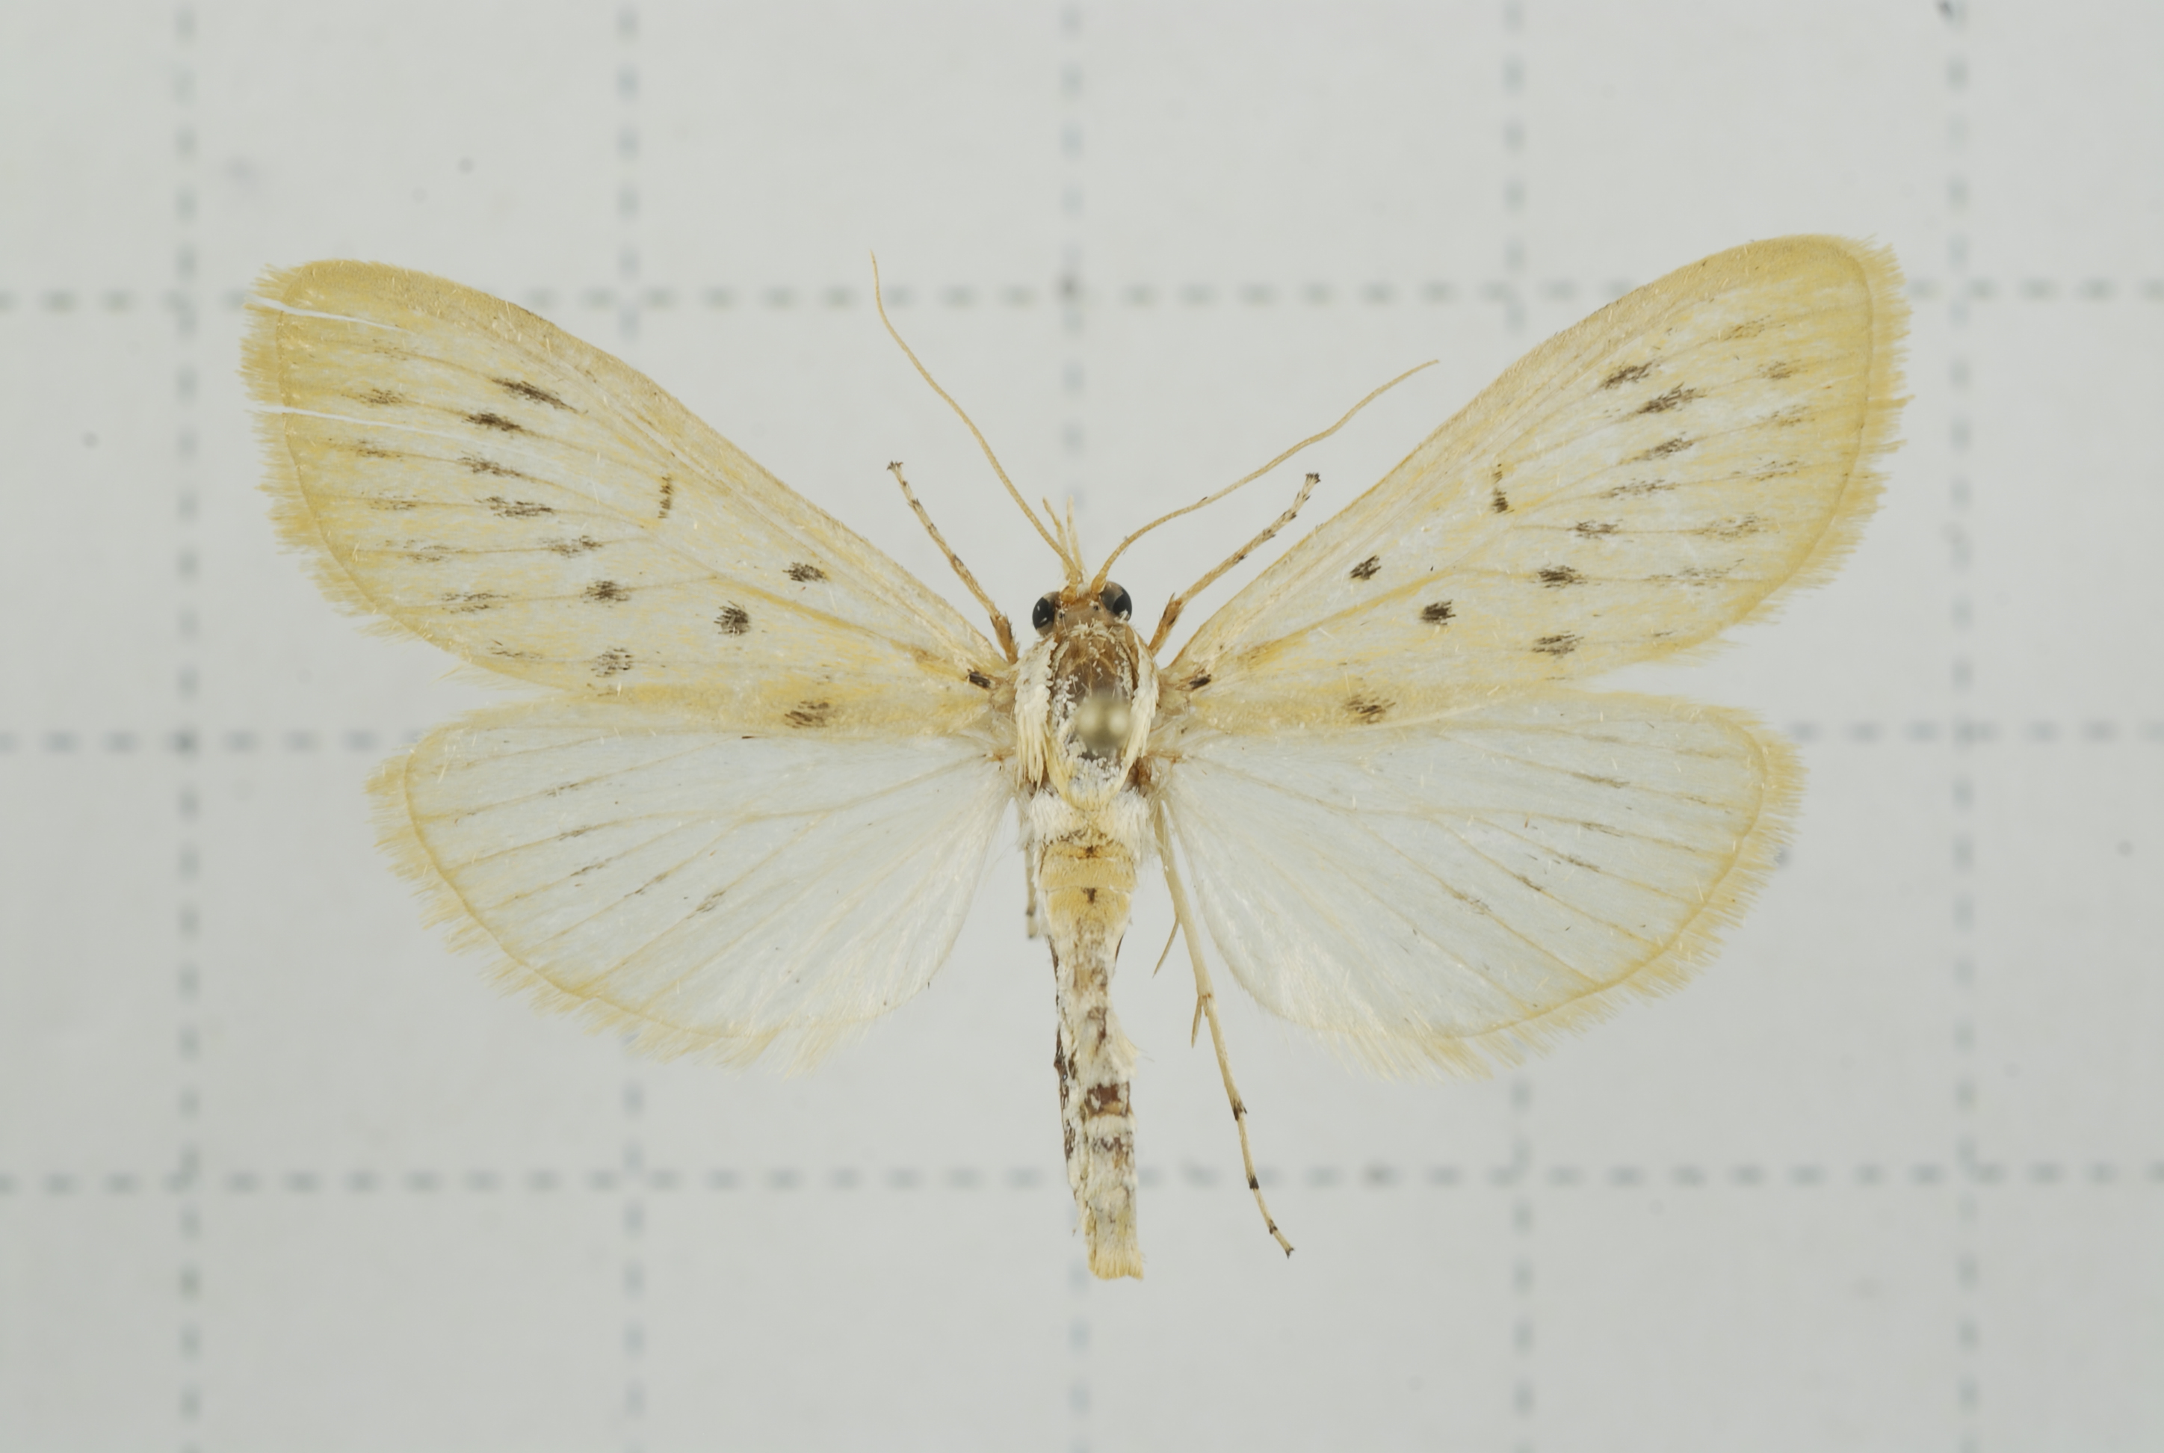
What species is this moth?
Epipagis setinalis
